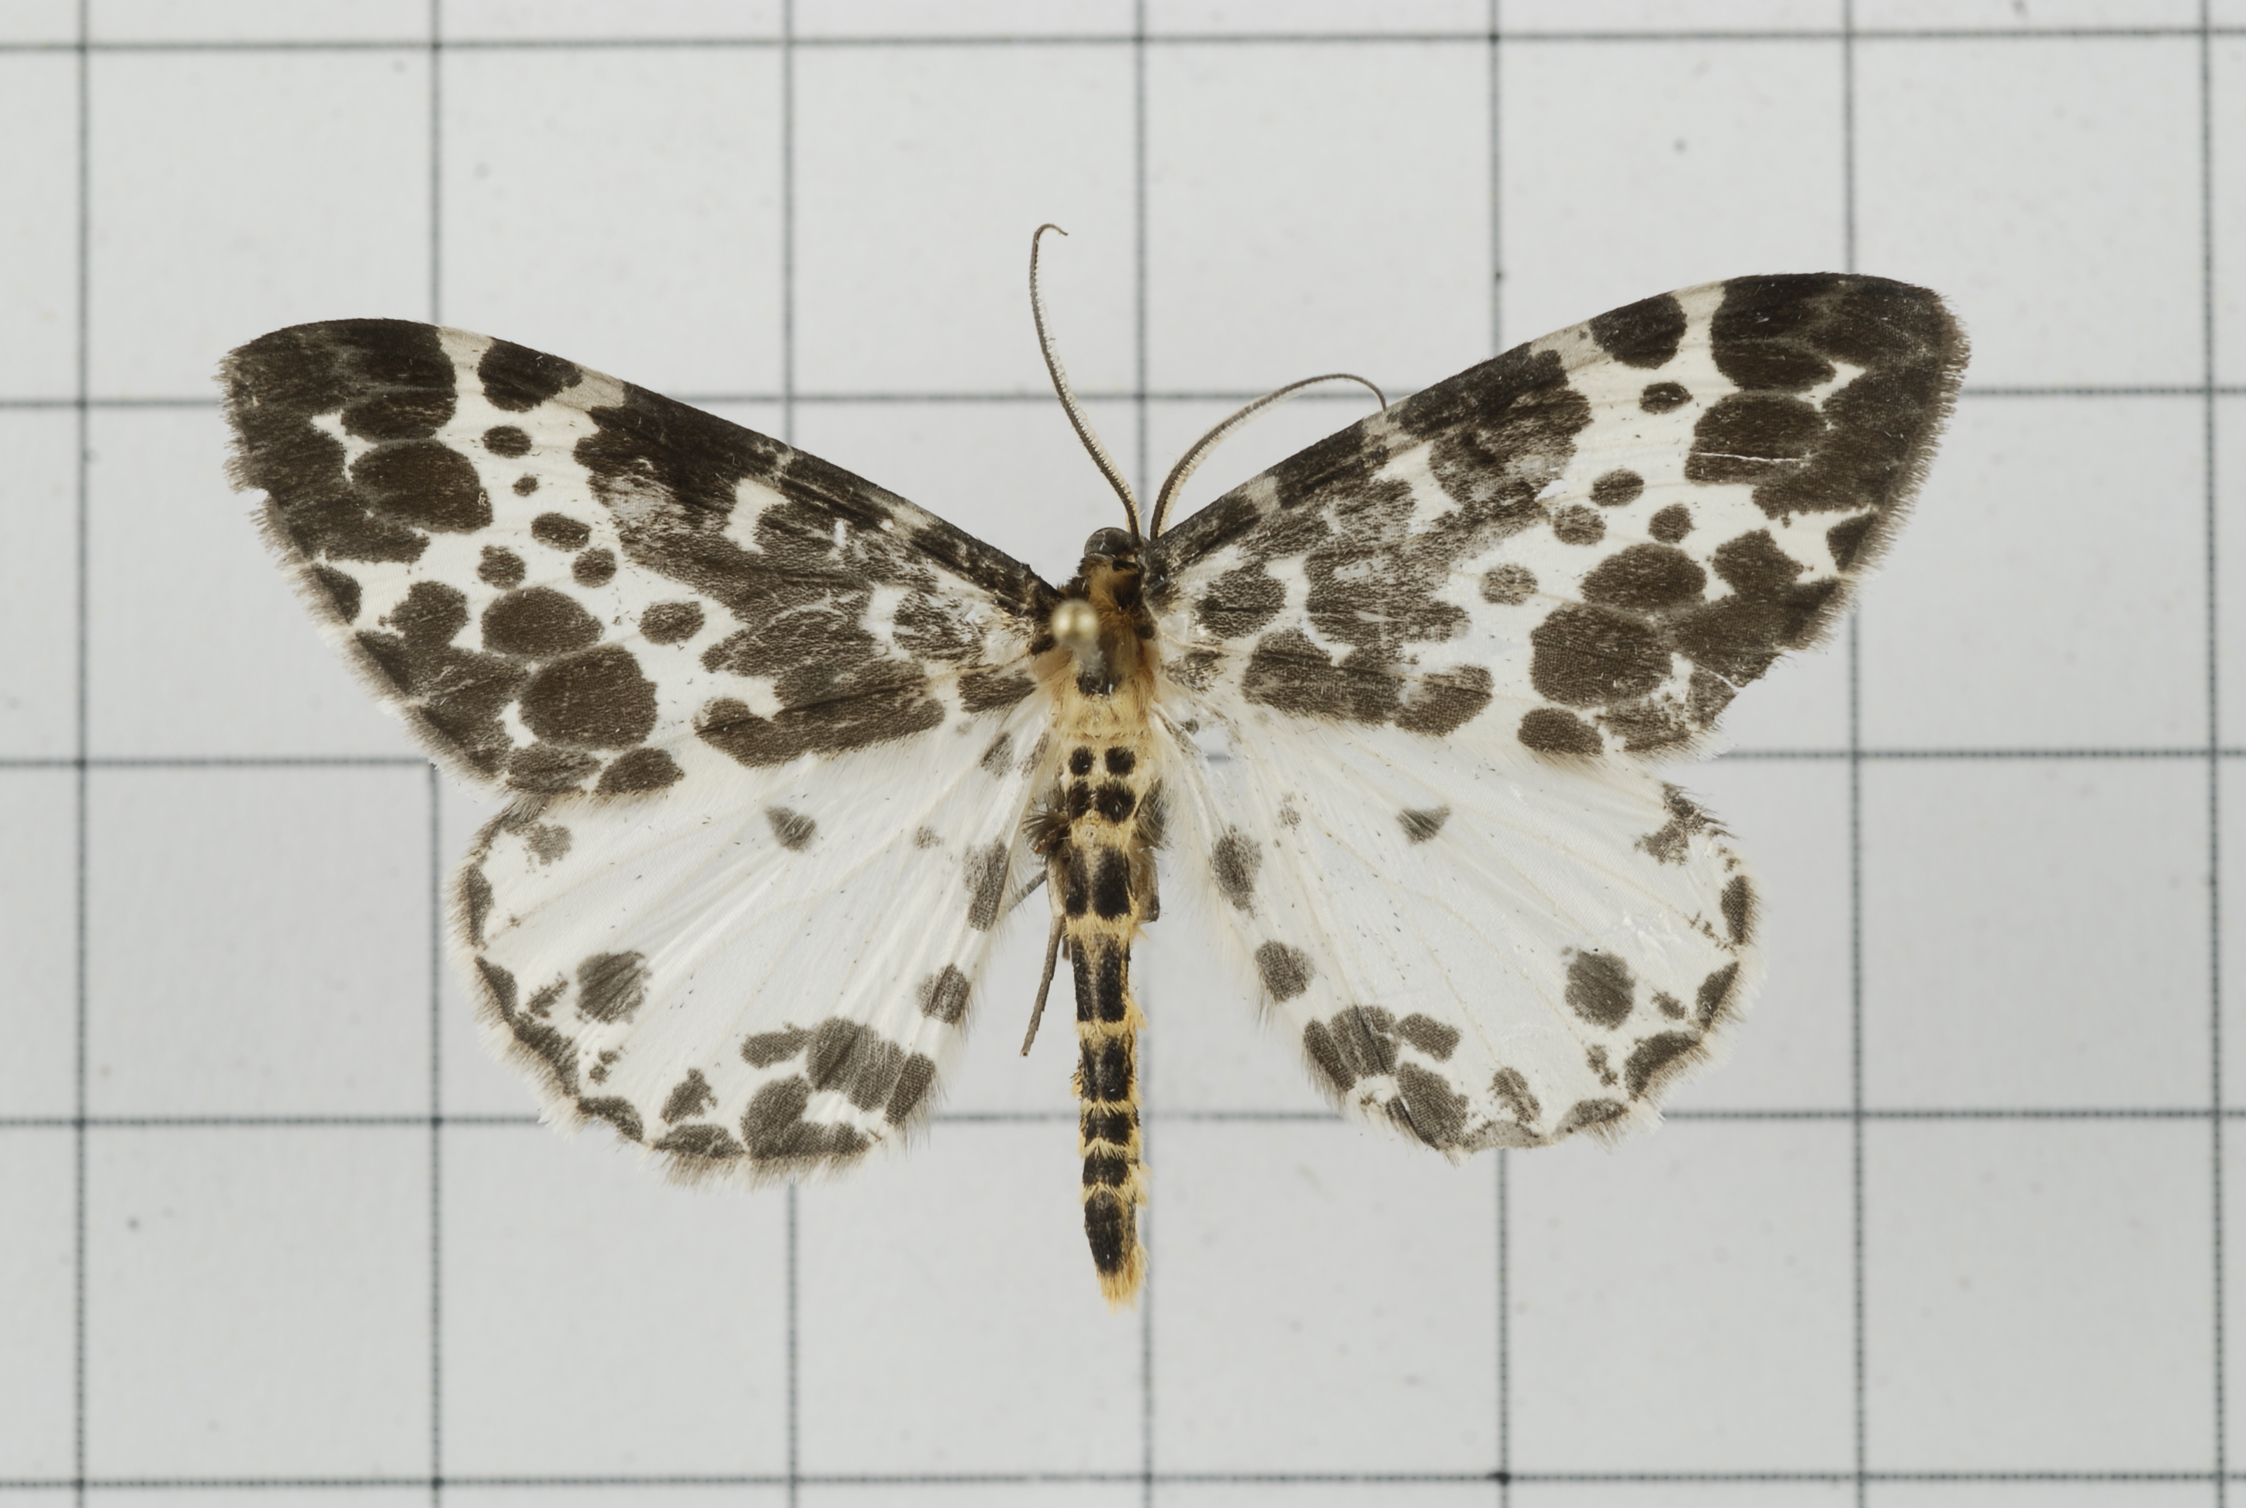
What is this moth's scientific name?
Dilophodes elegans khasiana
